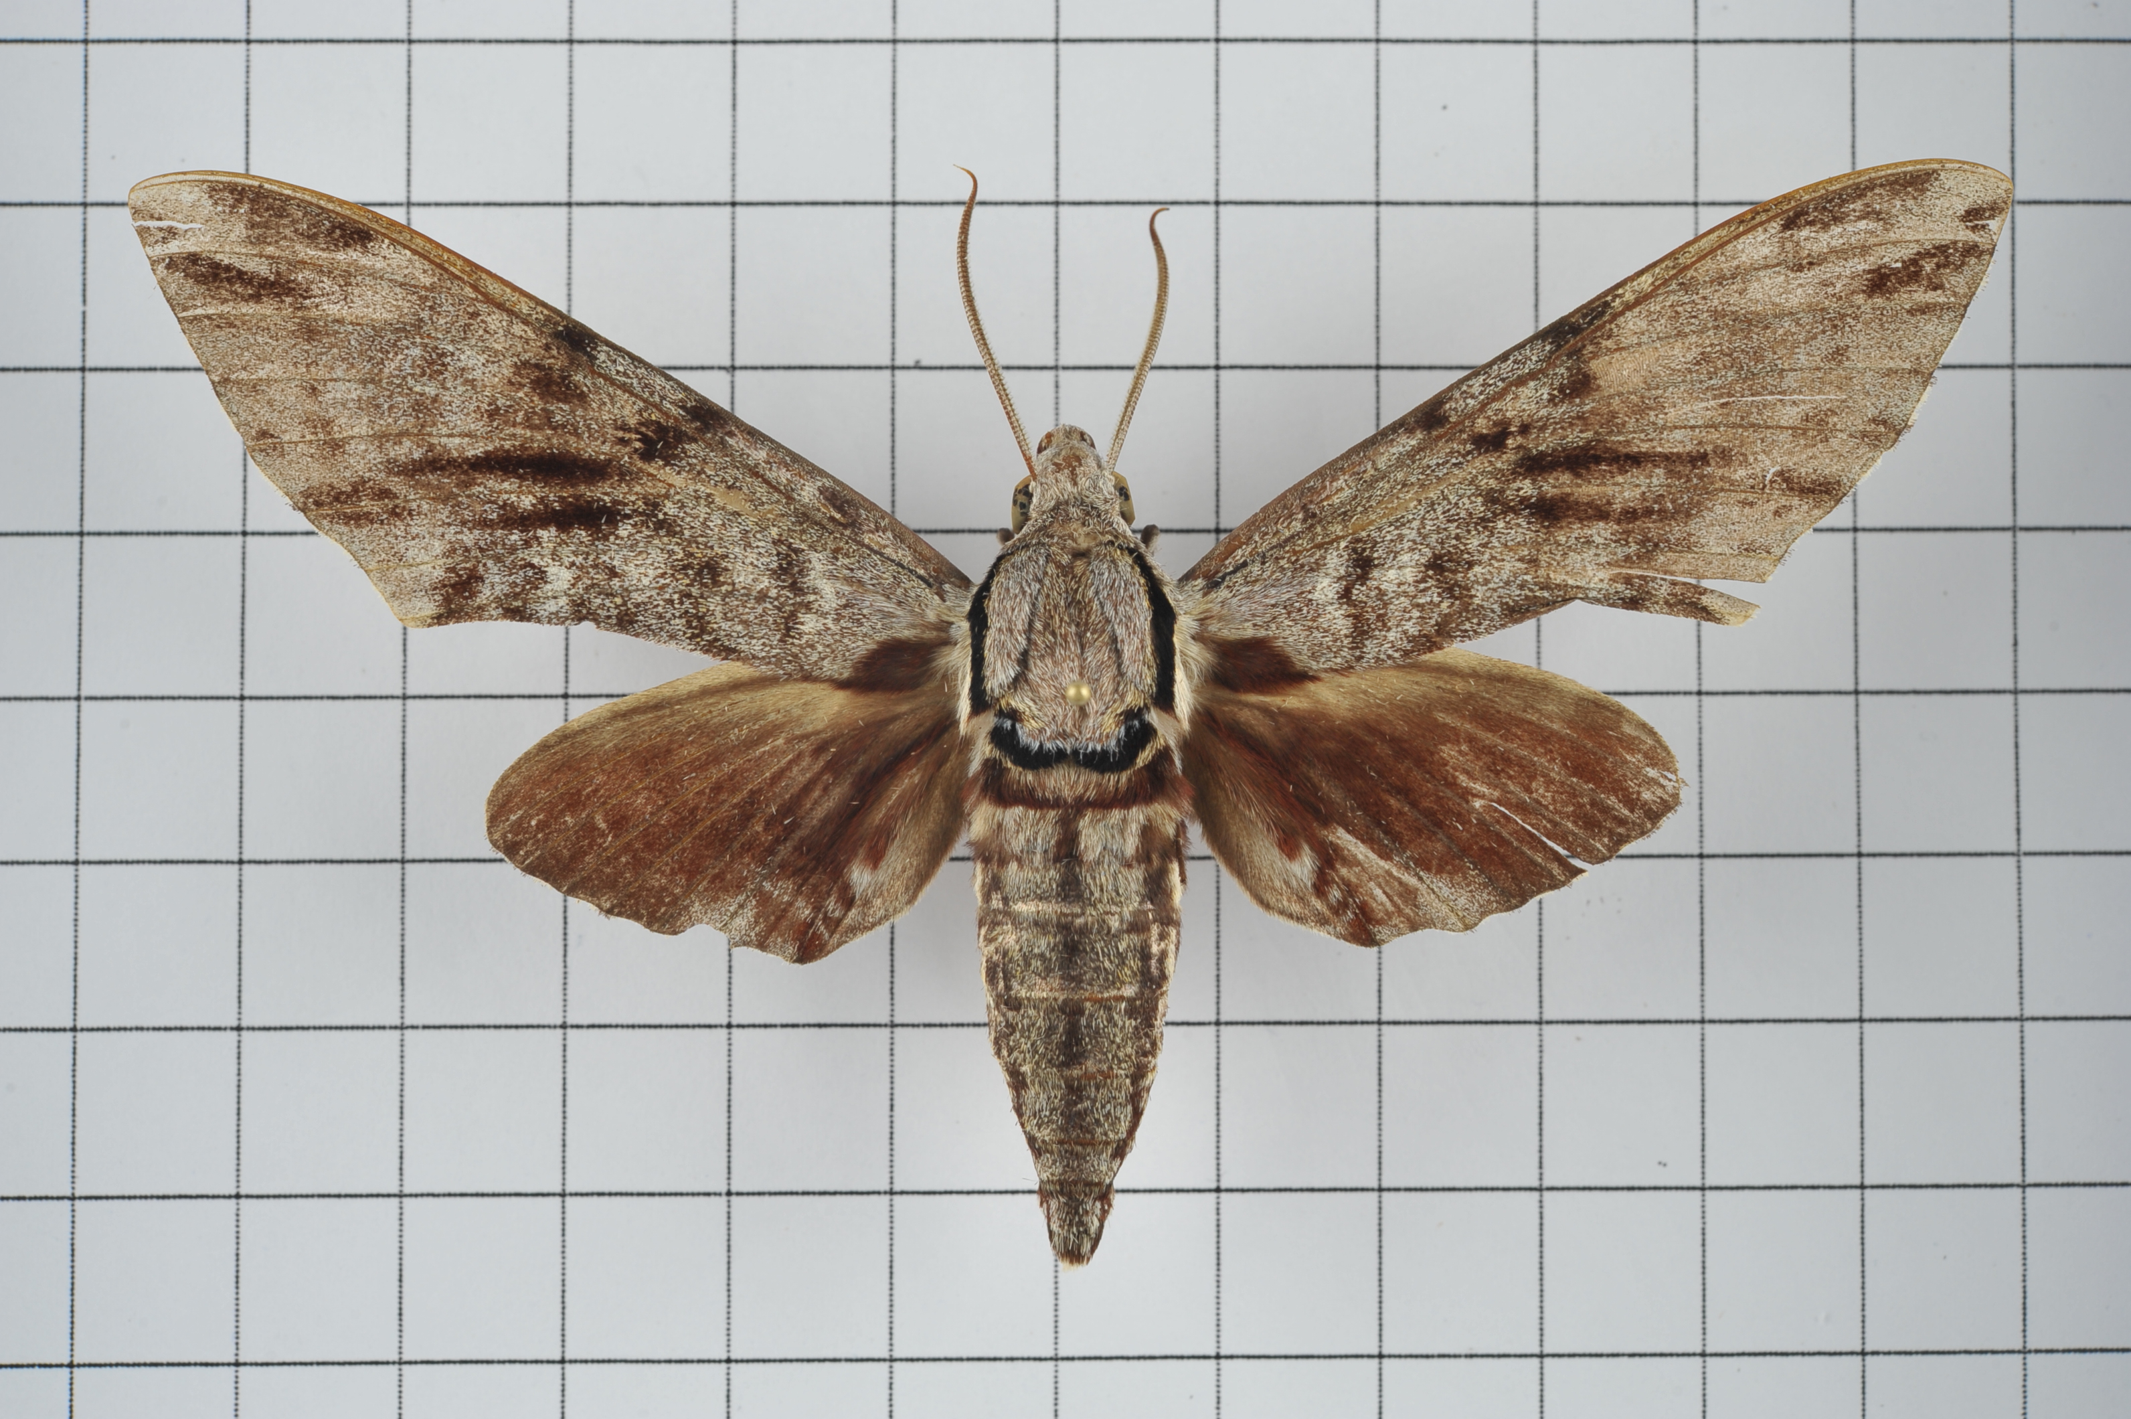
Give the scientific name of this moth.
Notonagemia analis analis
